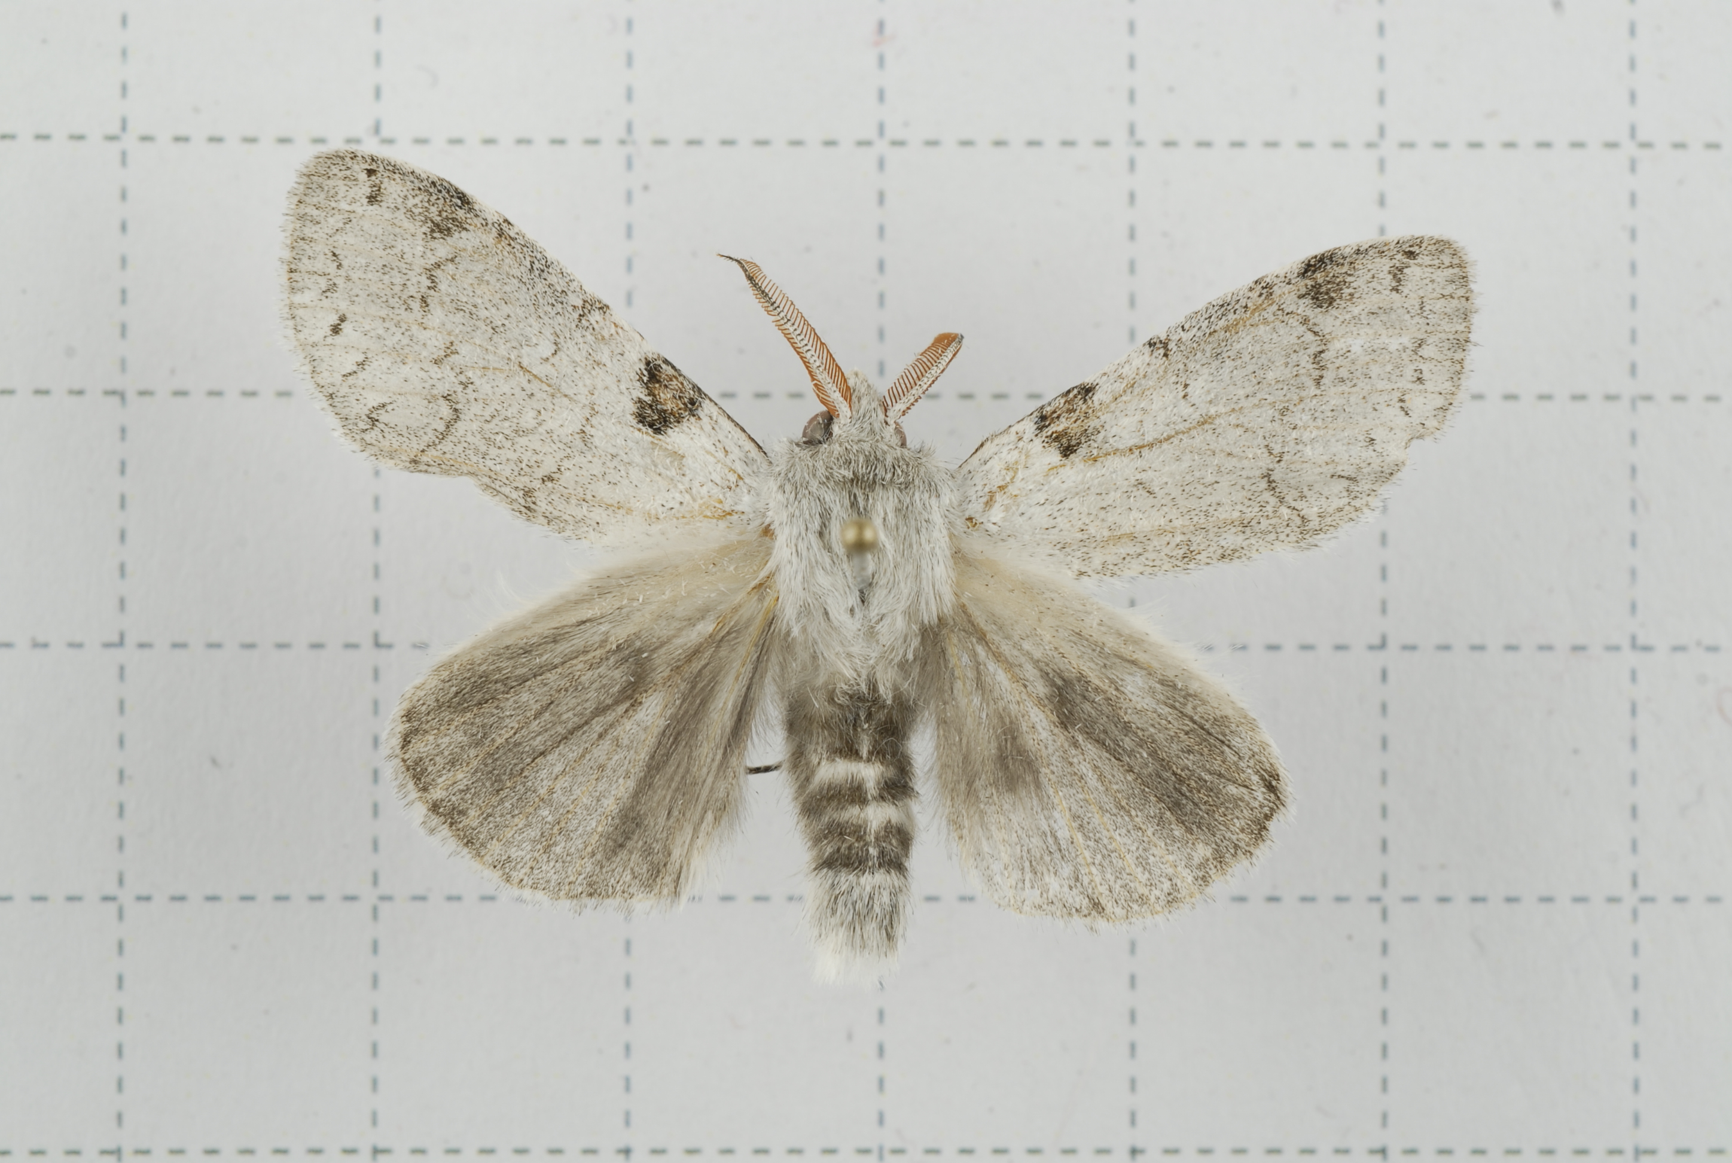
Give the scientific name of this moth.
Calliteara postfusca
